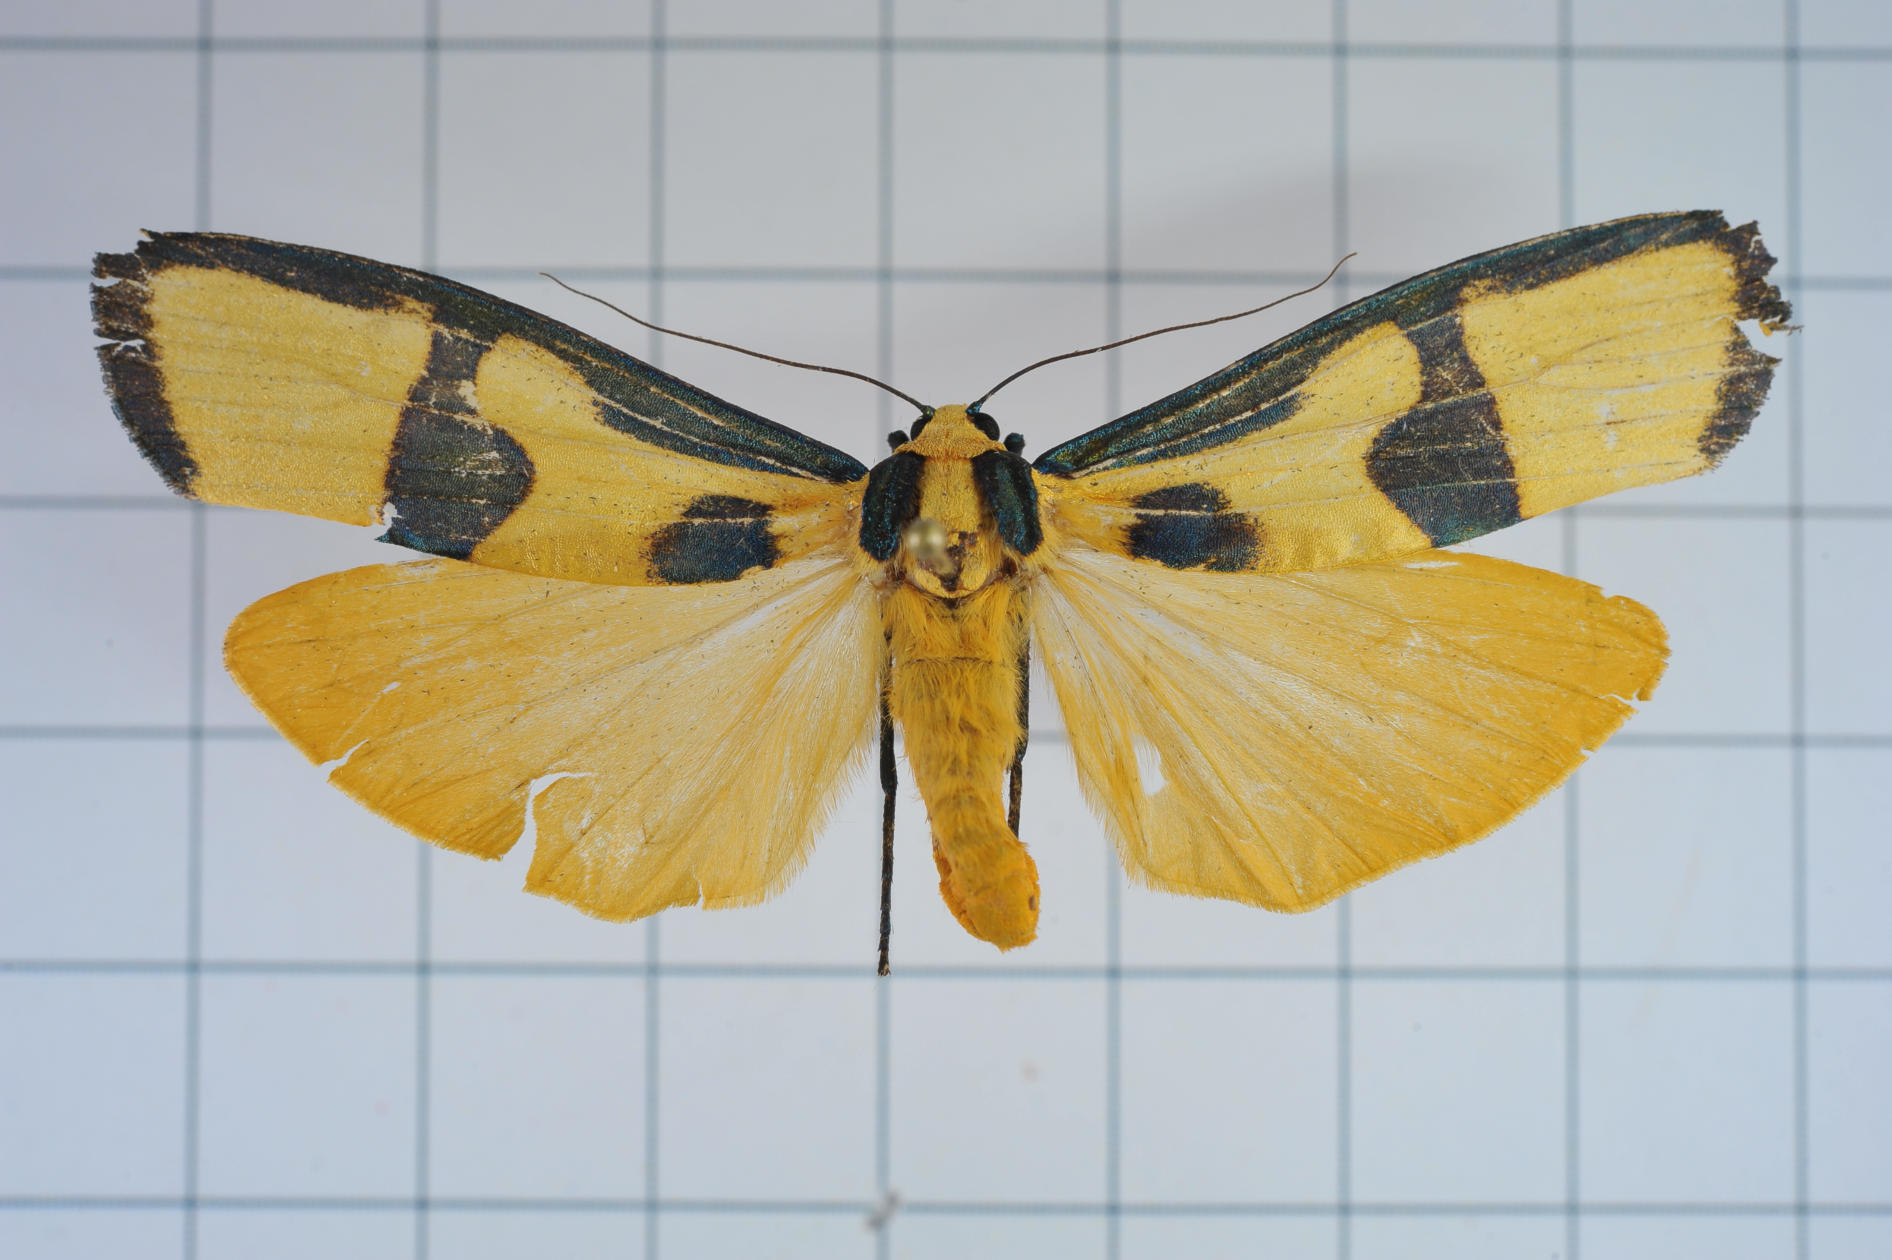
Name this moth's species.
Chrysaeglia magnifica
